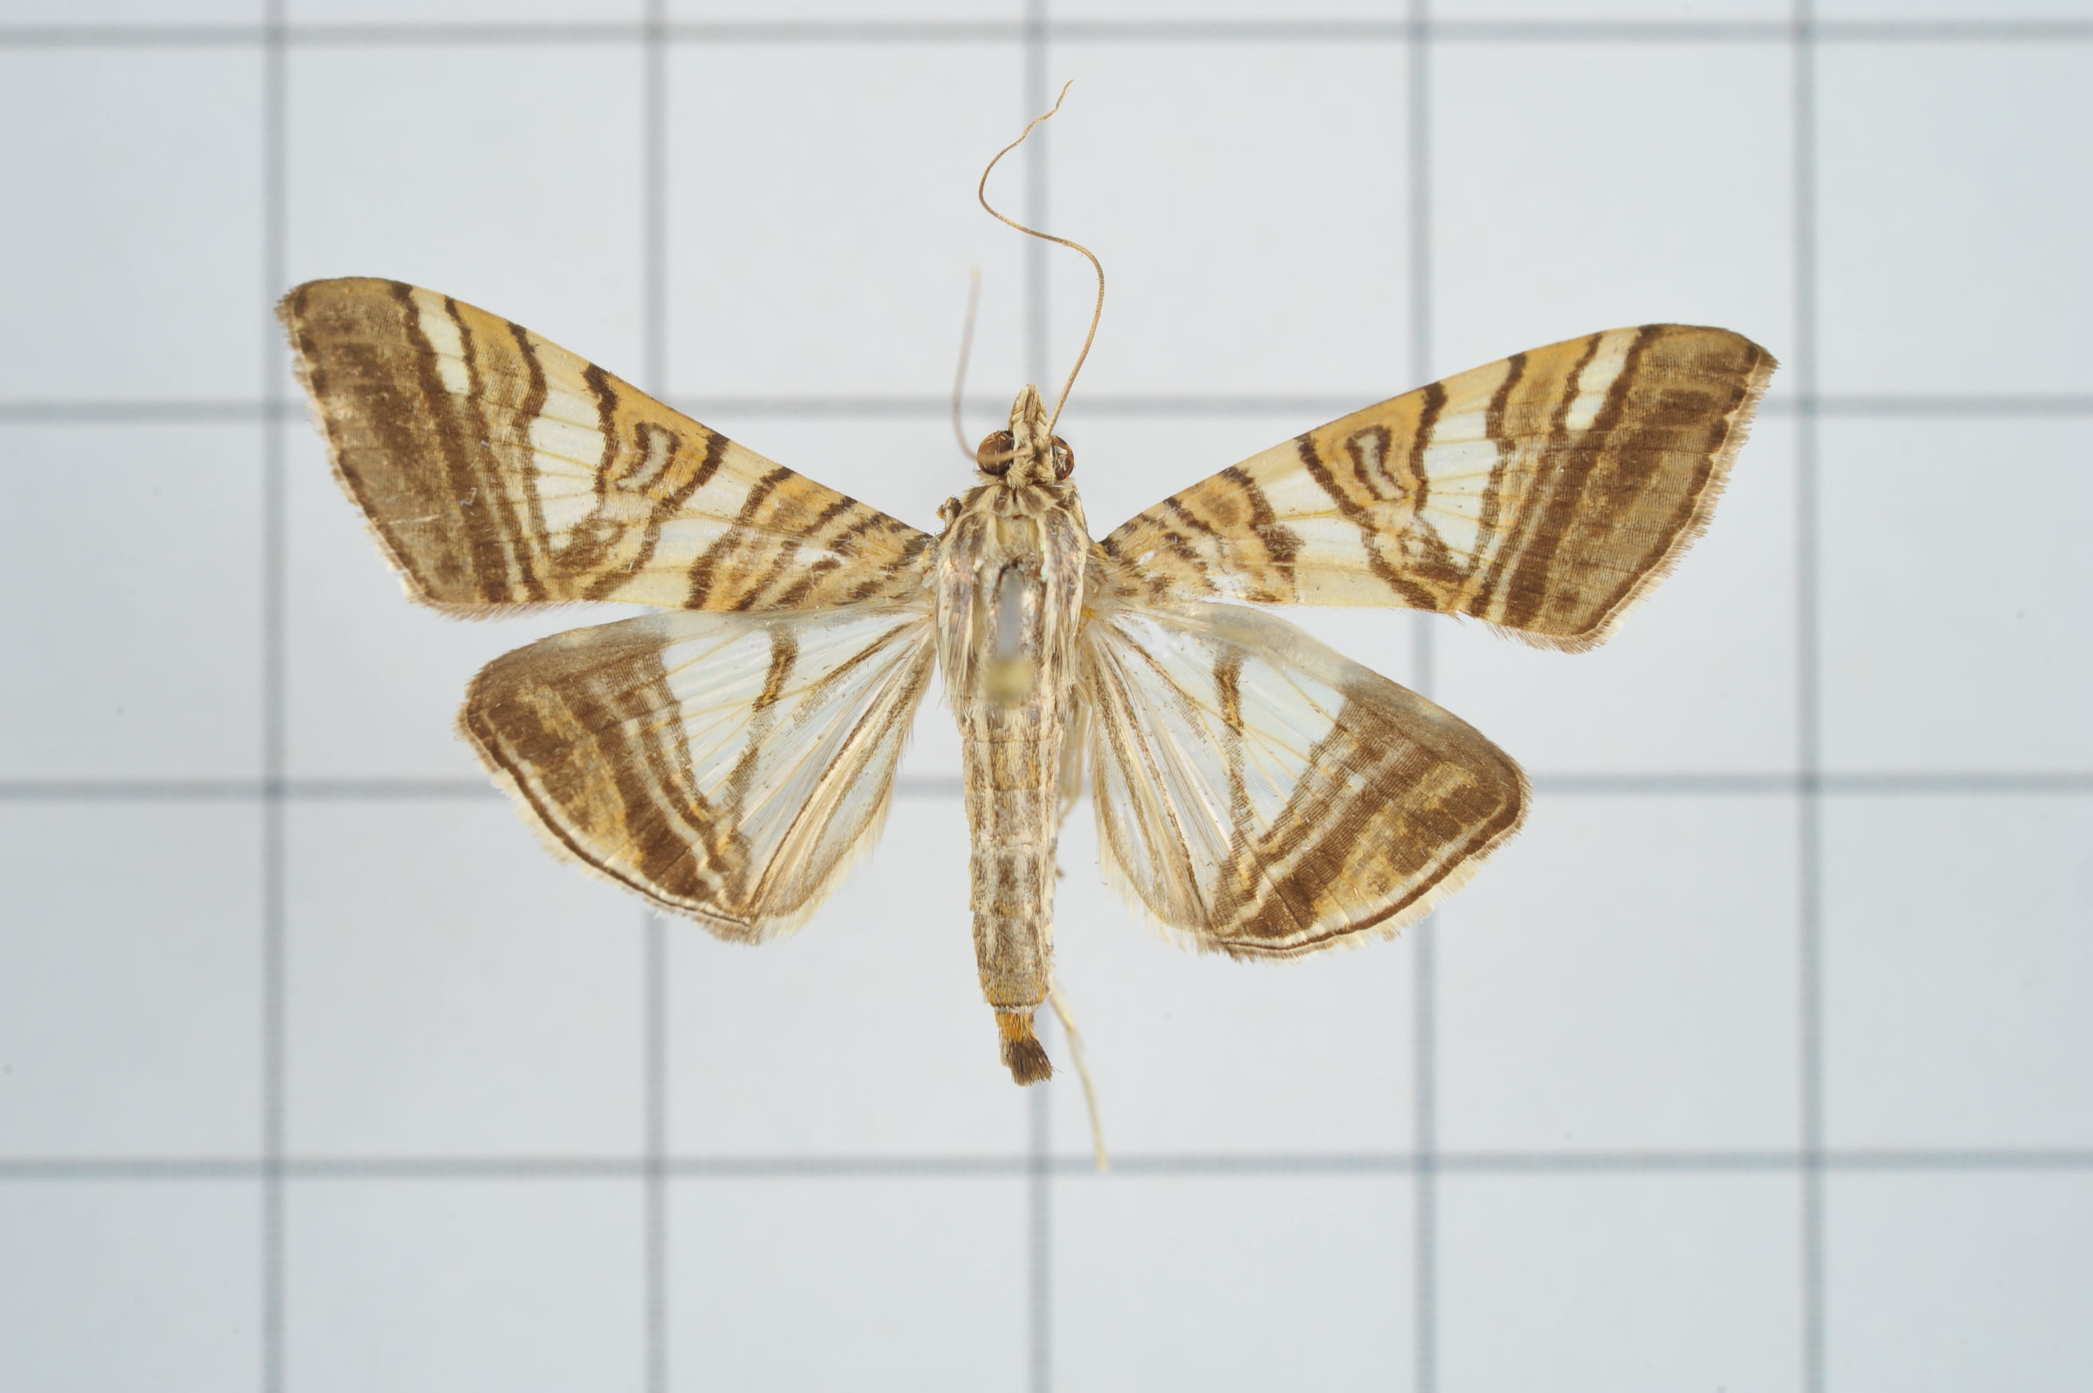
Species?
Glyphodes stolalis
